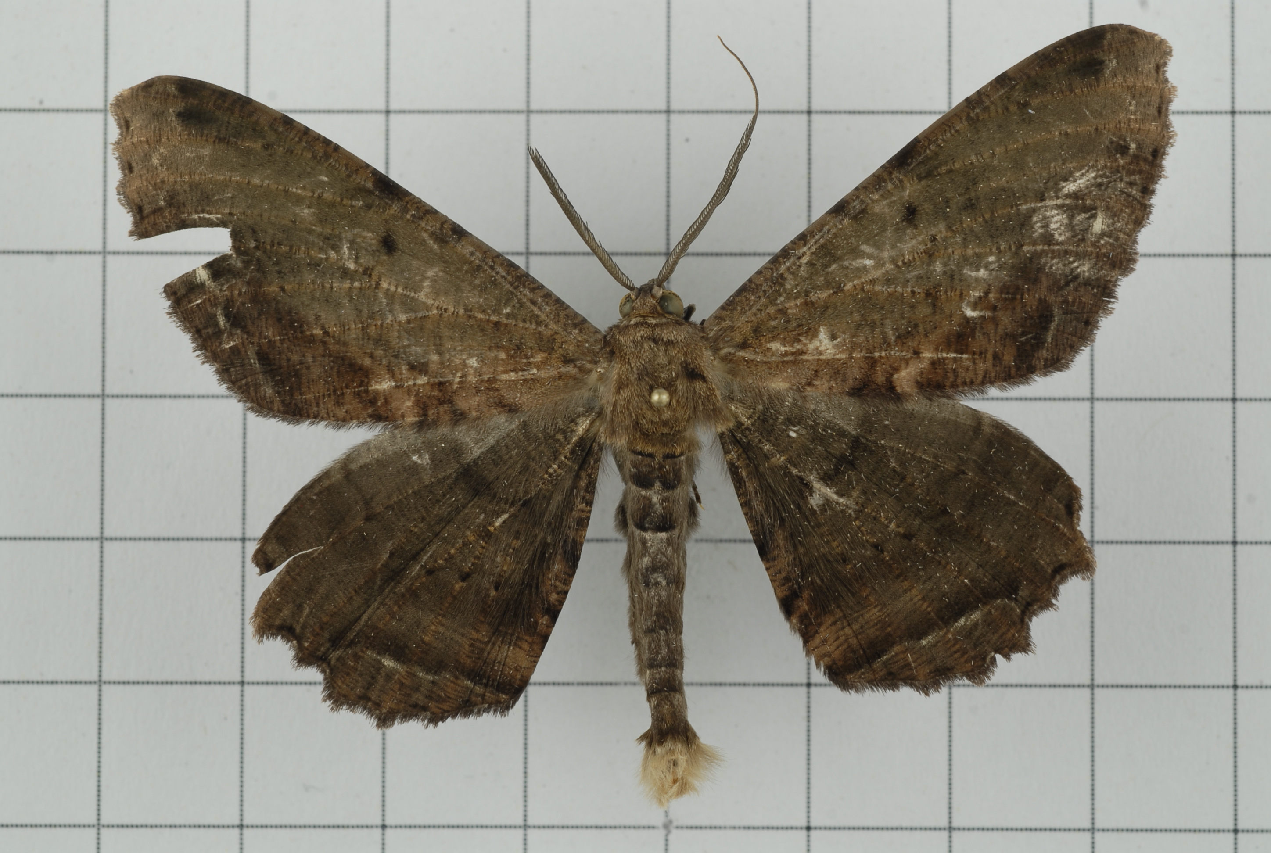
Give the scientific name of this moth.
Chorodna creataria
